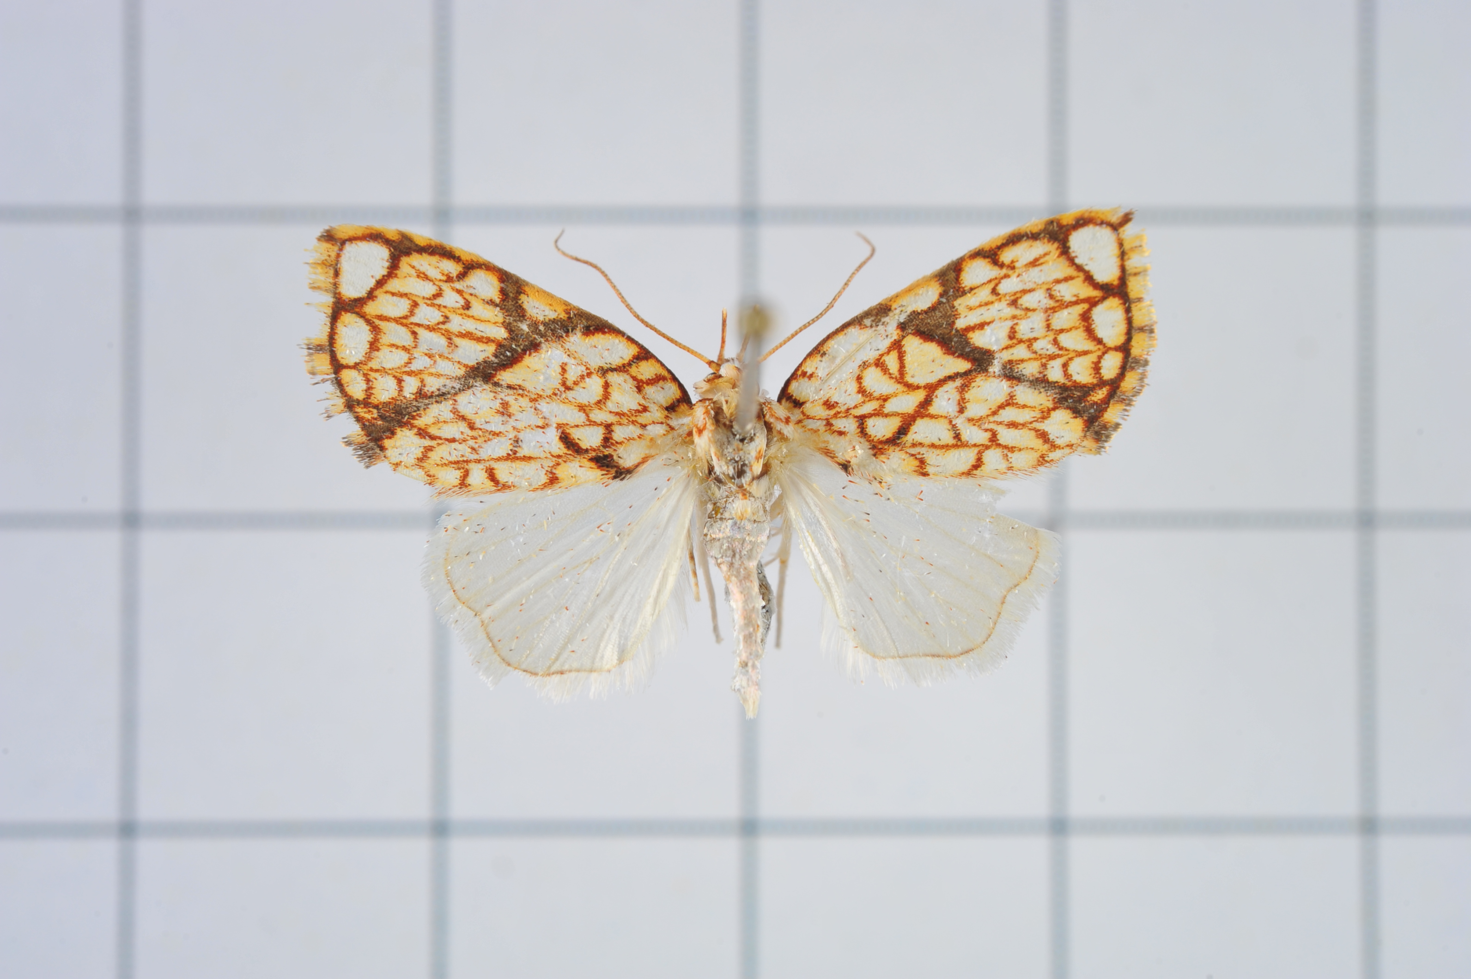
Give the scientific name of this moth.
Gabala roseoretis
